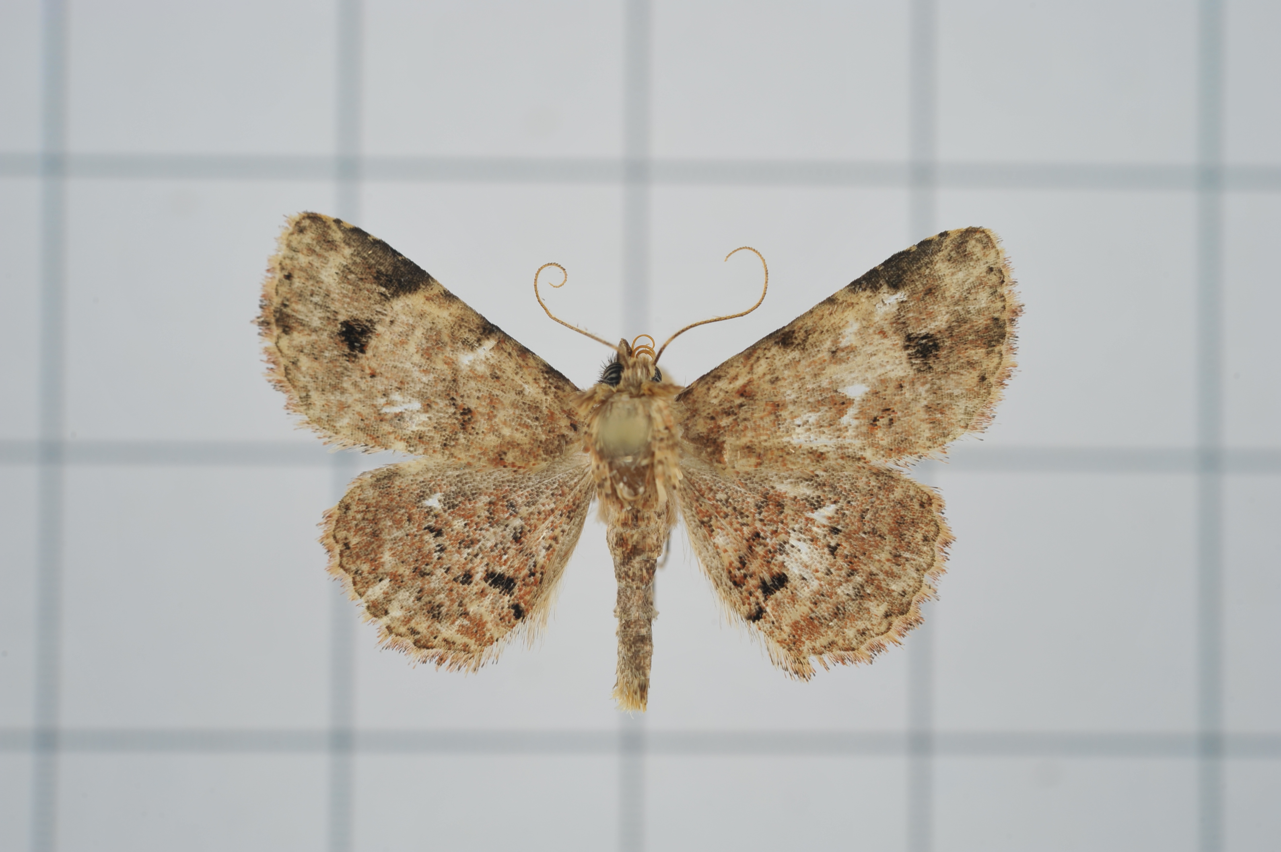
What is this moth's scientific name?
Panilla costipunctata
